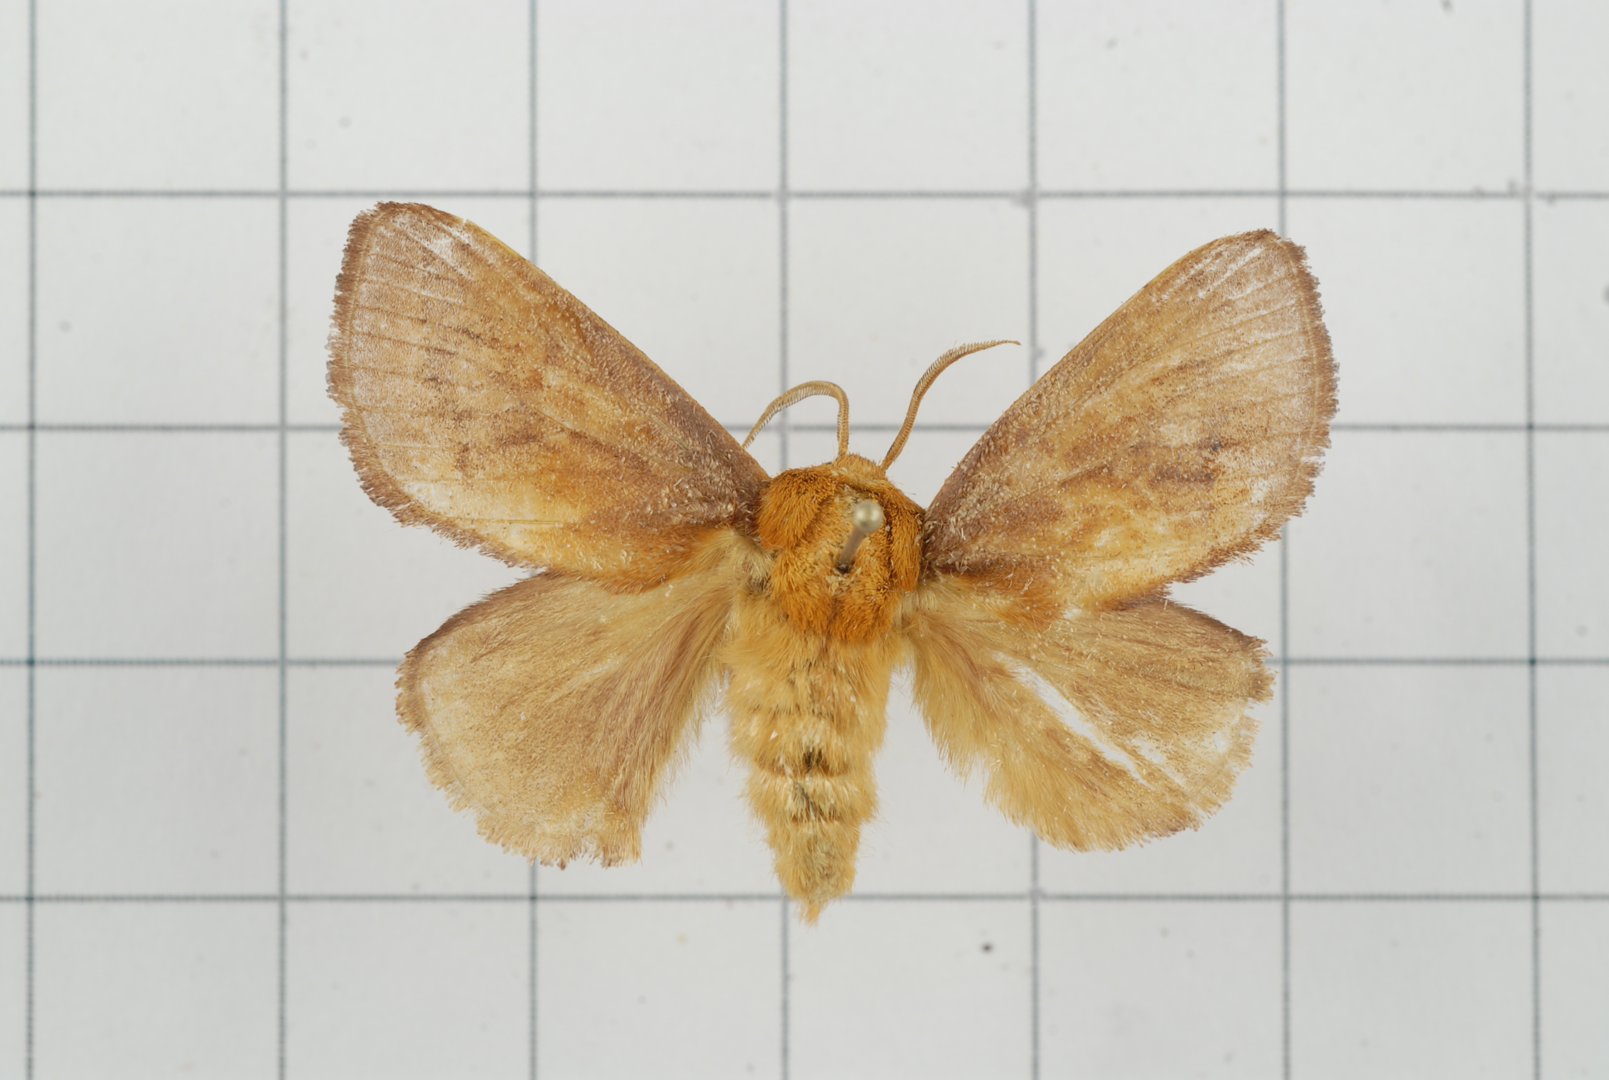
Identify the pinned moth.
Narosoideus vulpina
